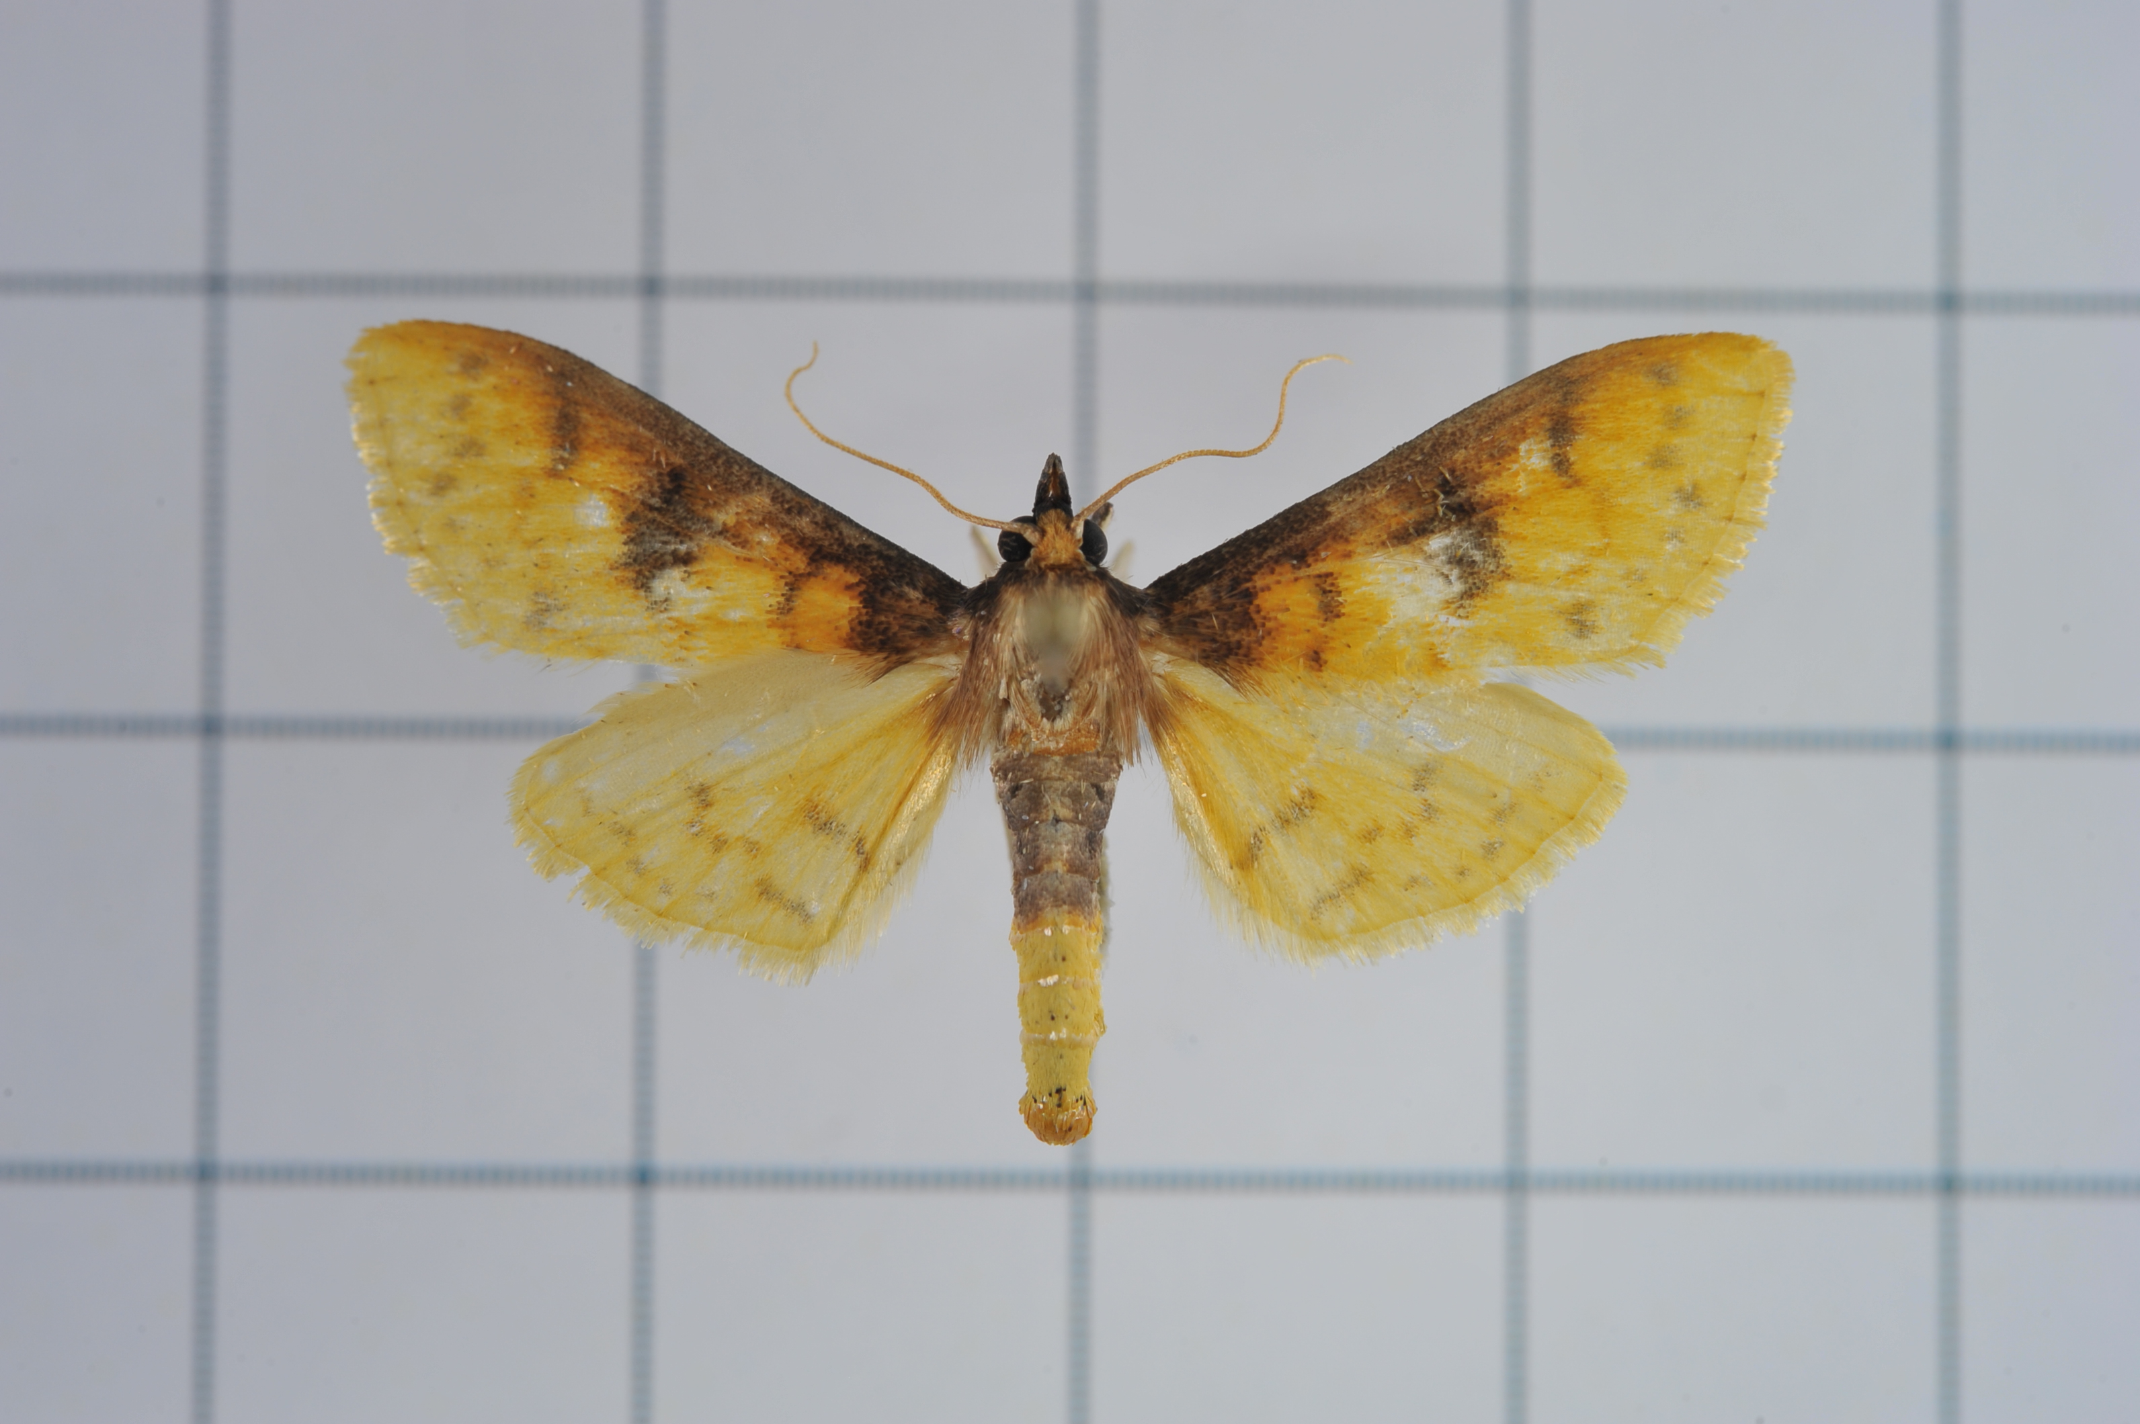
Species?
Polygrammodes sabelialis
